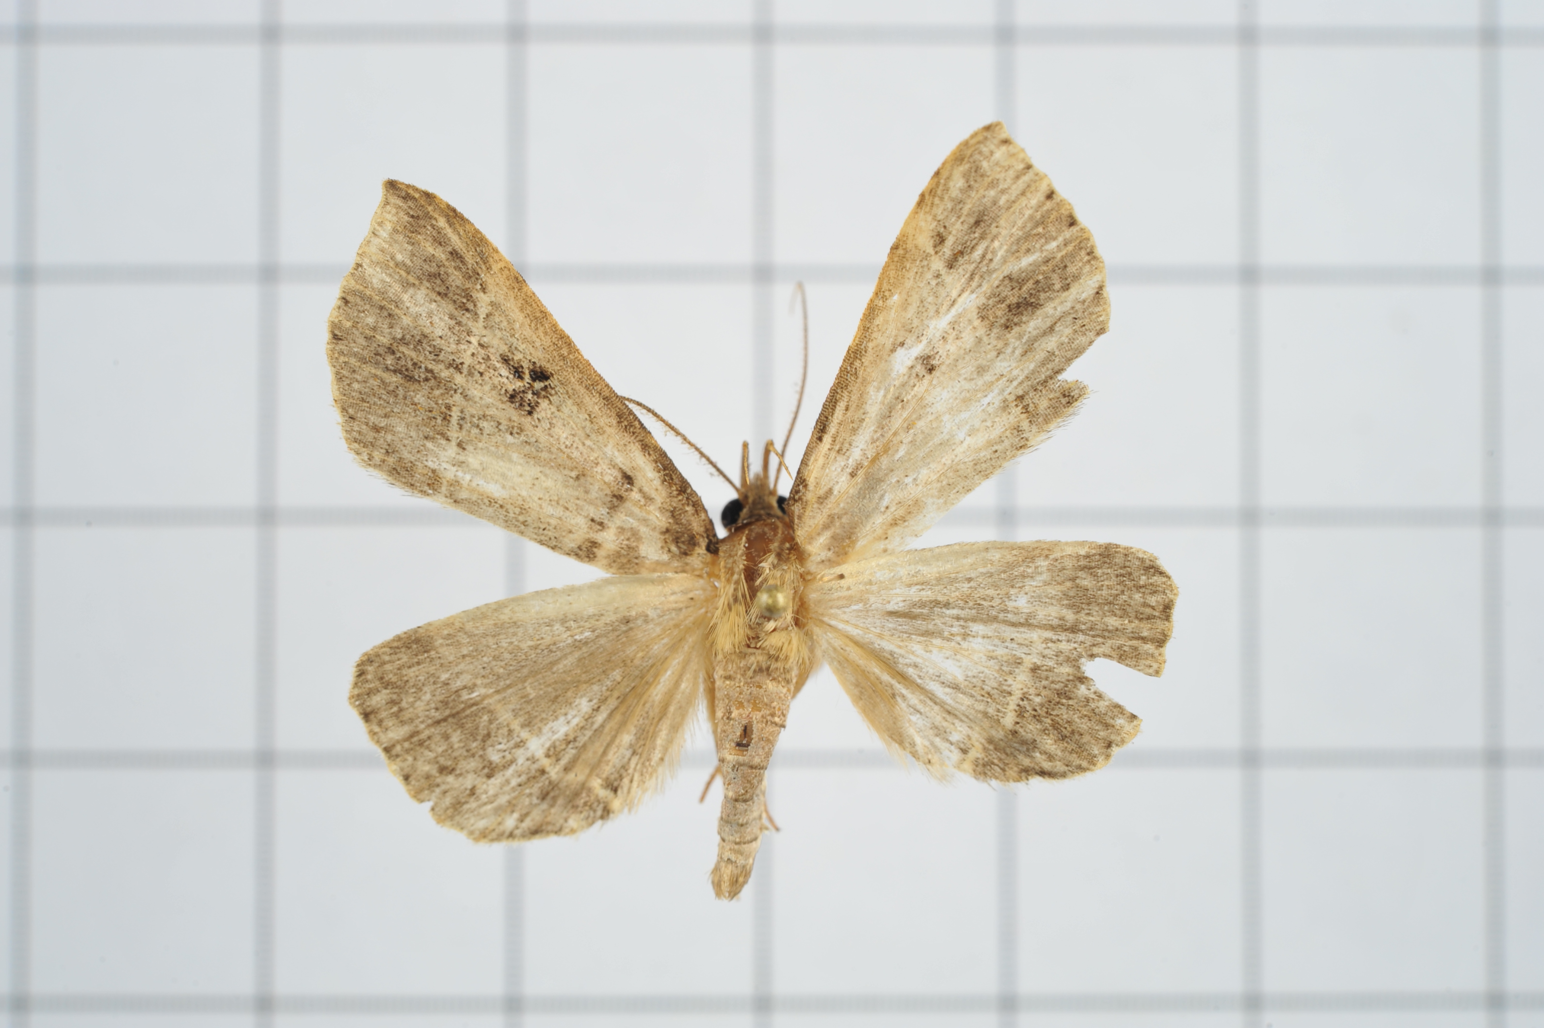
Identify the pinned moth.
Bertula parallela
